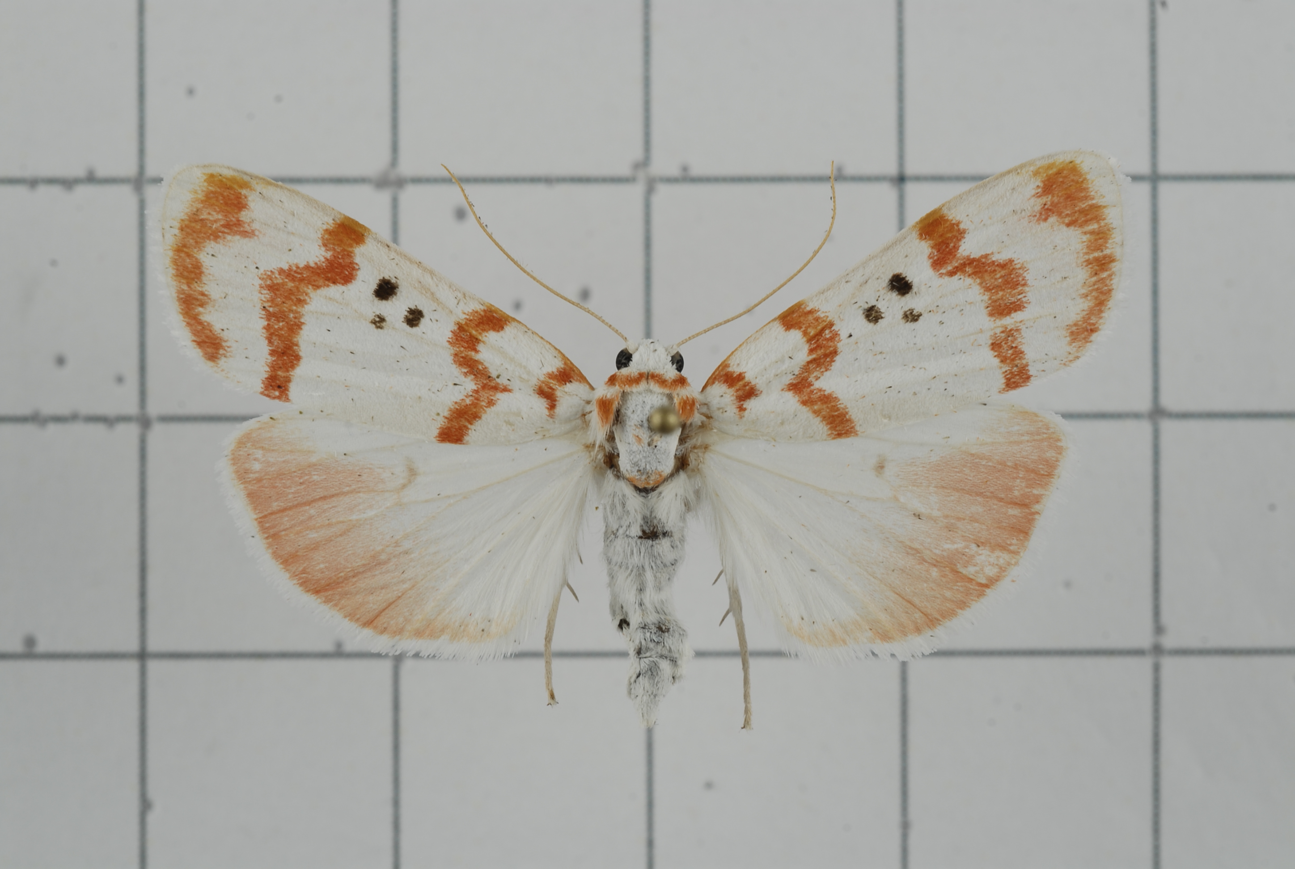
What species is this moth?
Cyana formosana
